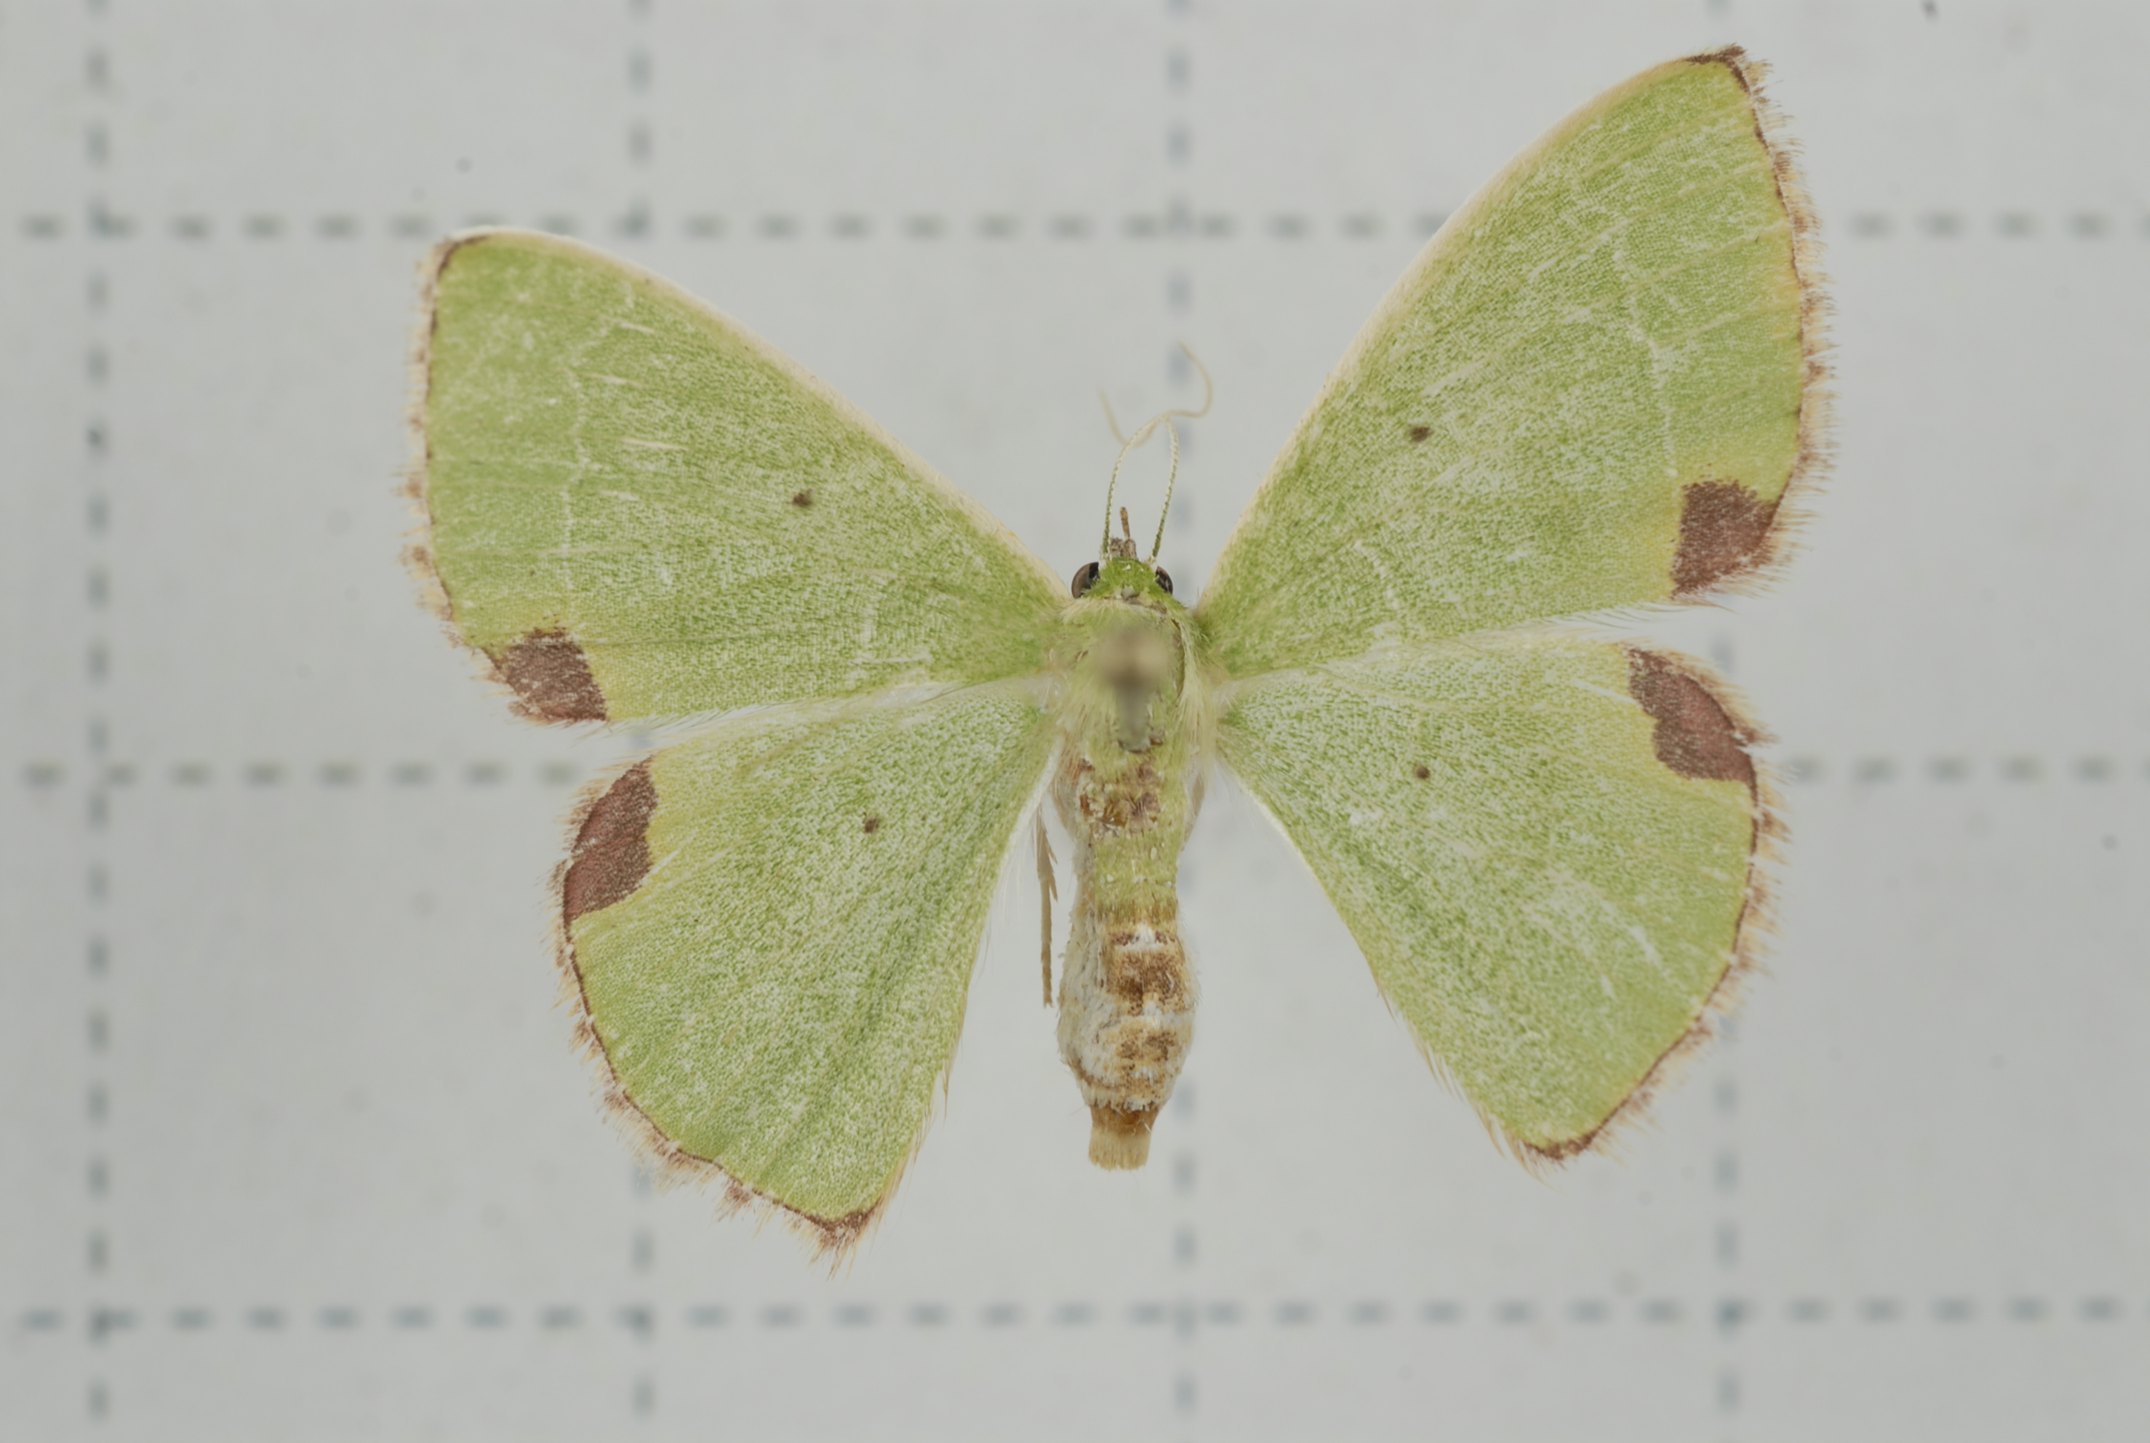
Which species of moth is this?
Comibaena fuscidorsata
